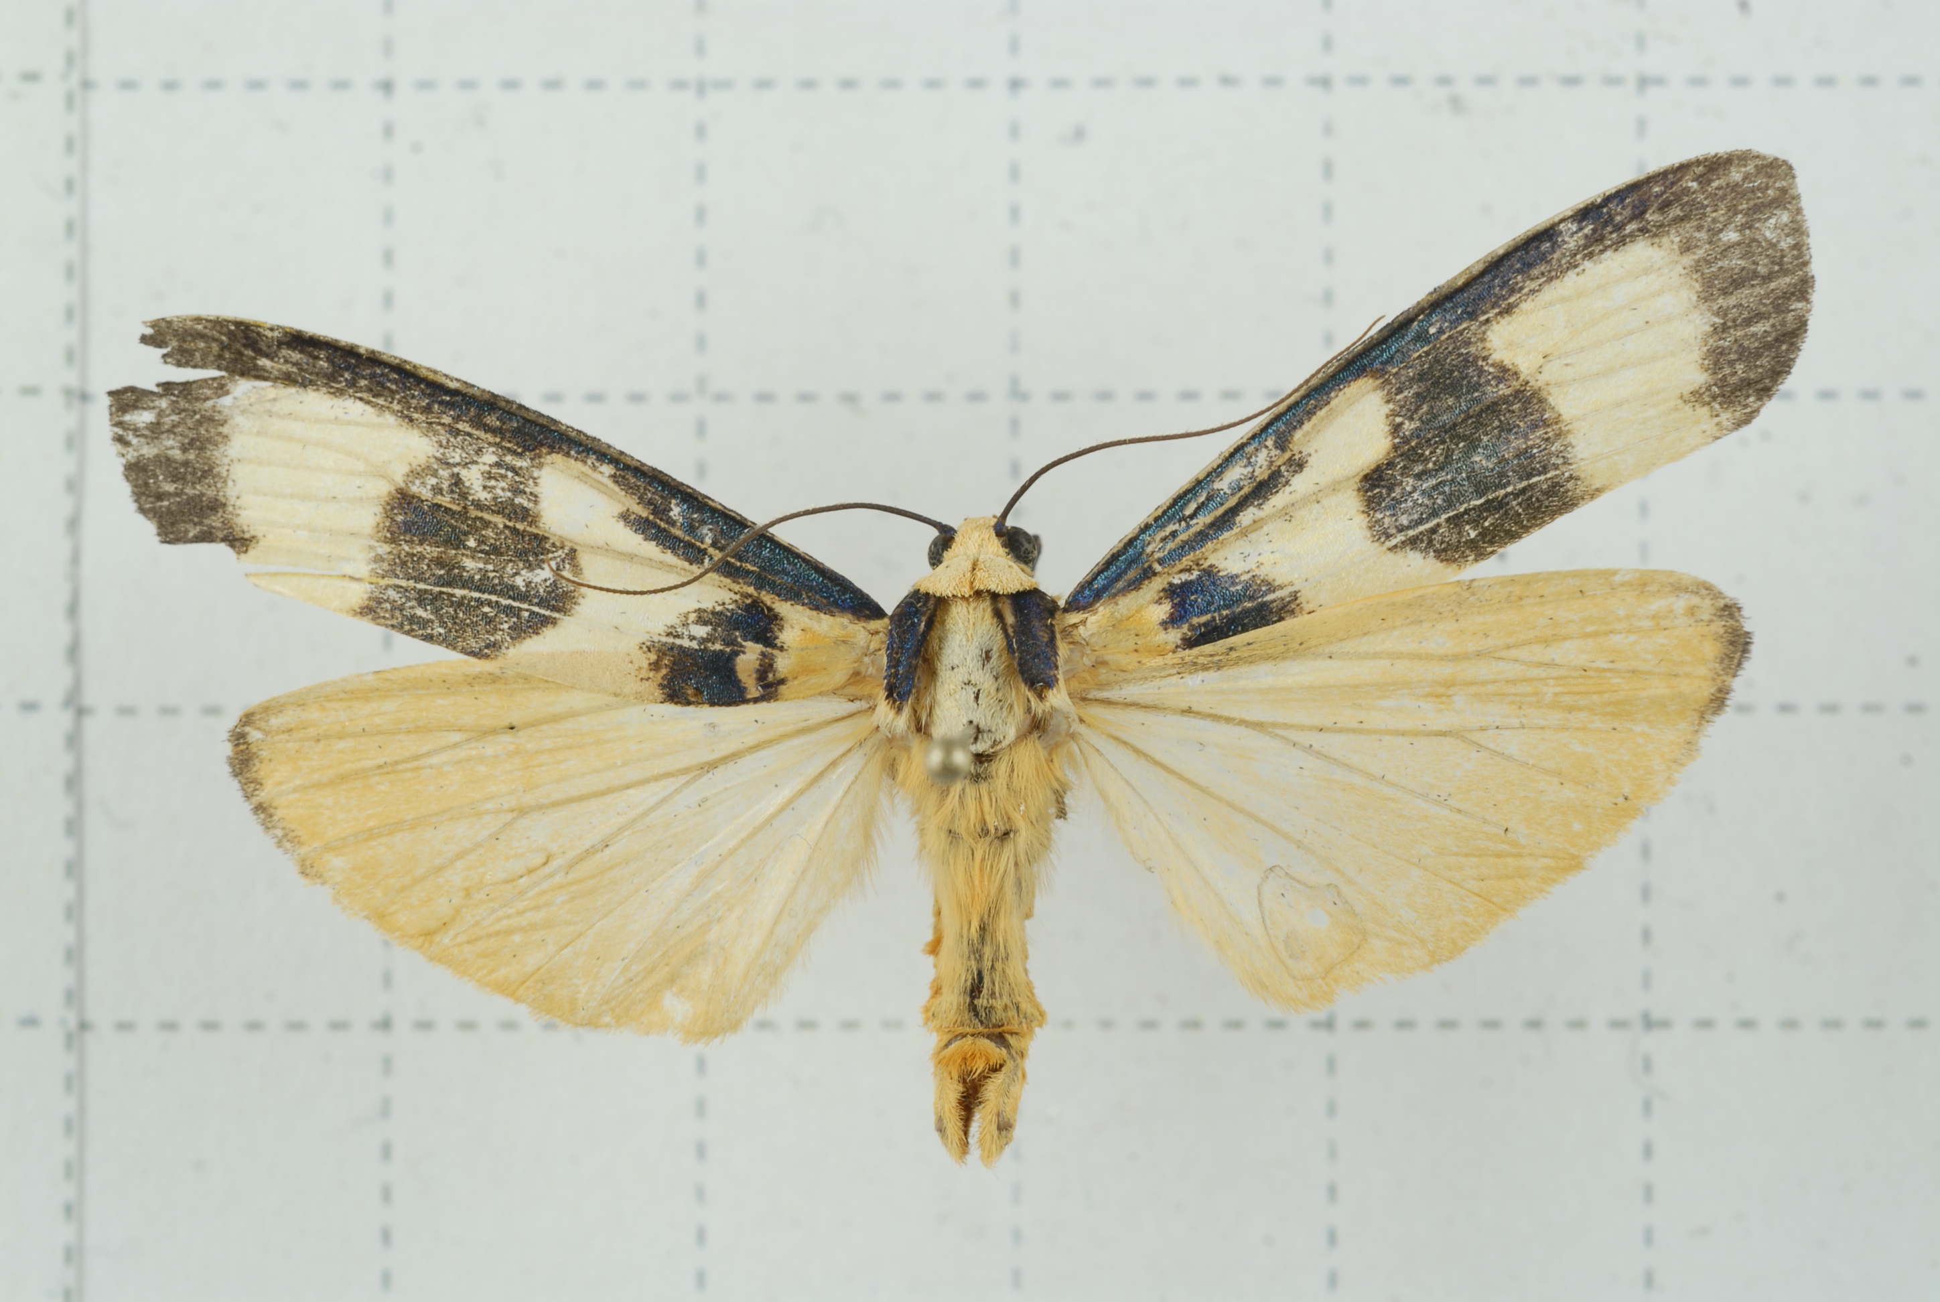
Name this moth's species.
Chrysaeglia magnifica
